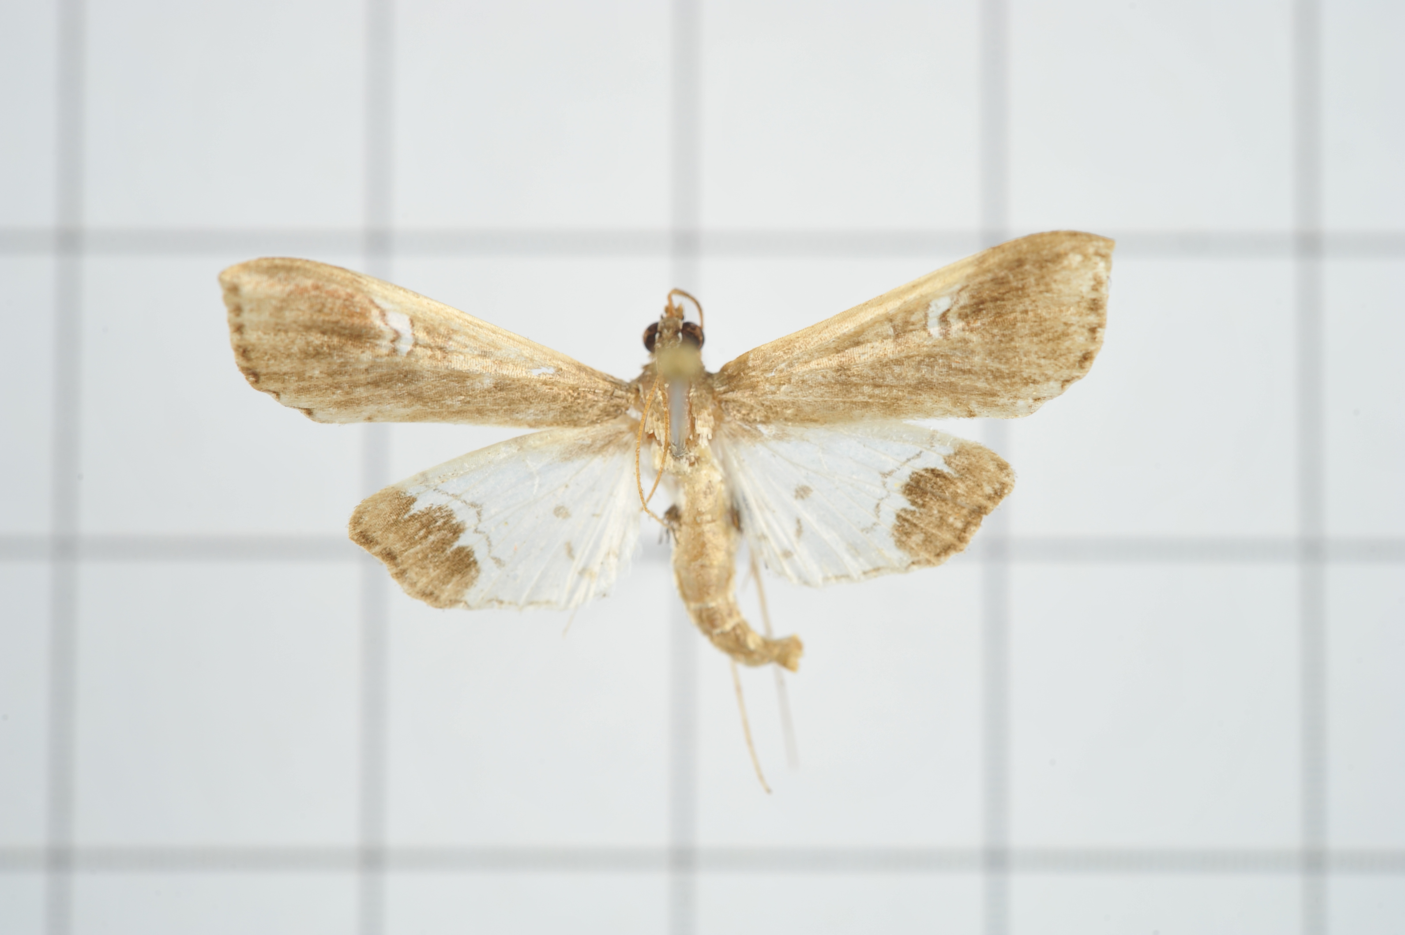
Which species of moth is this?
Maruca vitrata
